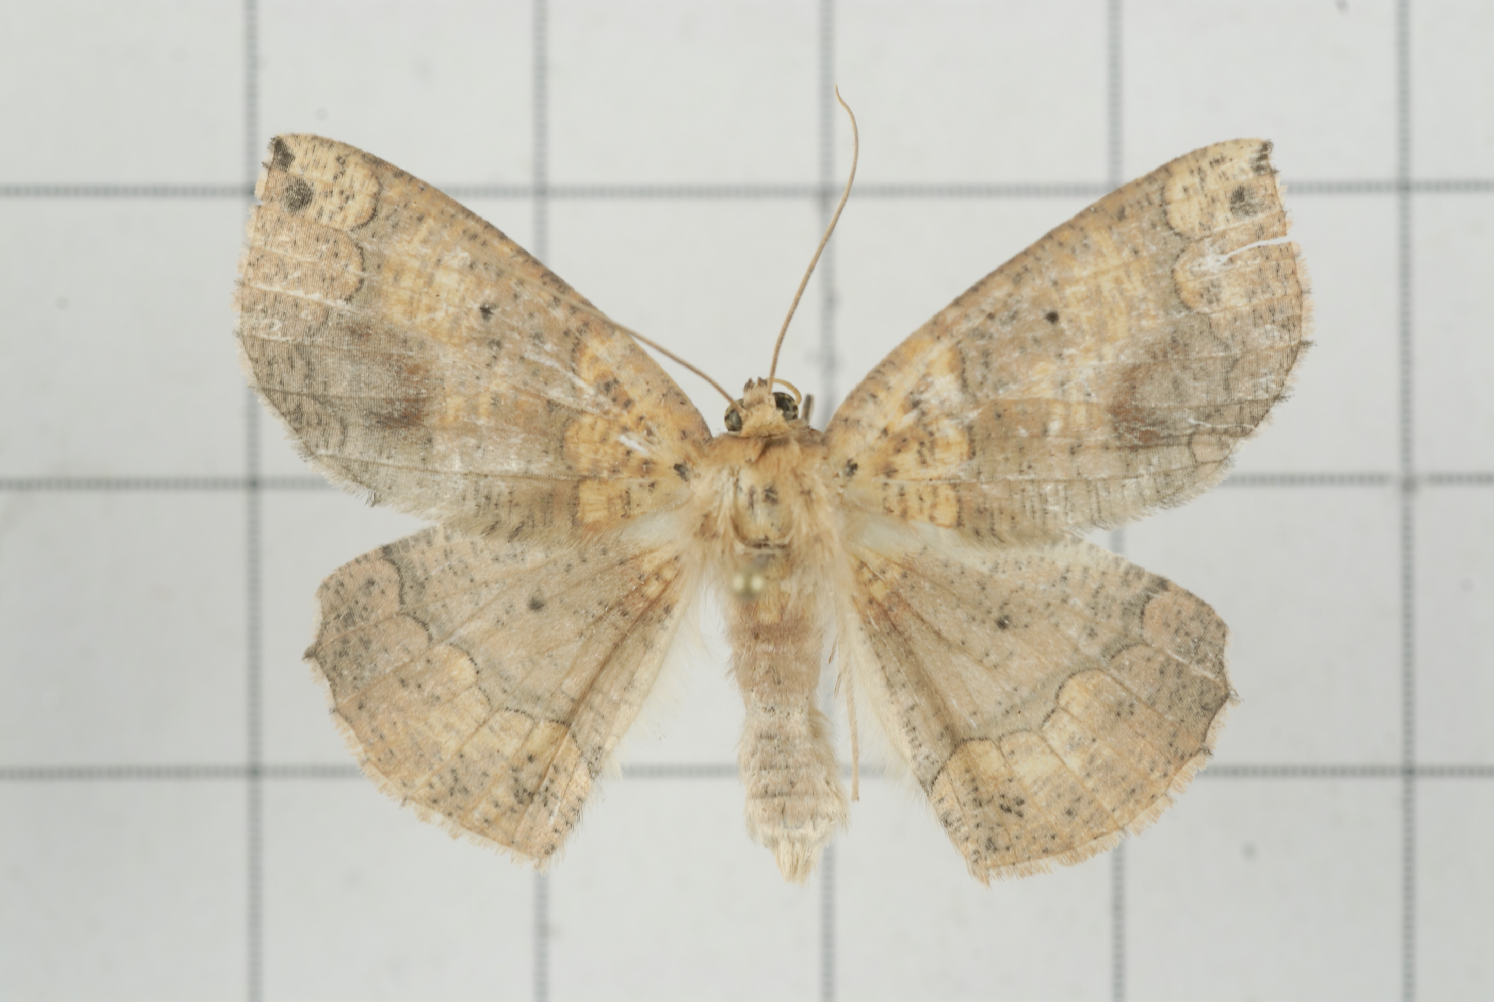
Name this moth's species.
Heterostegania lunulosa
